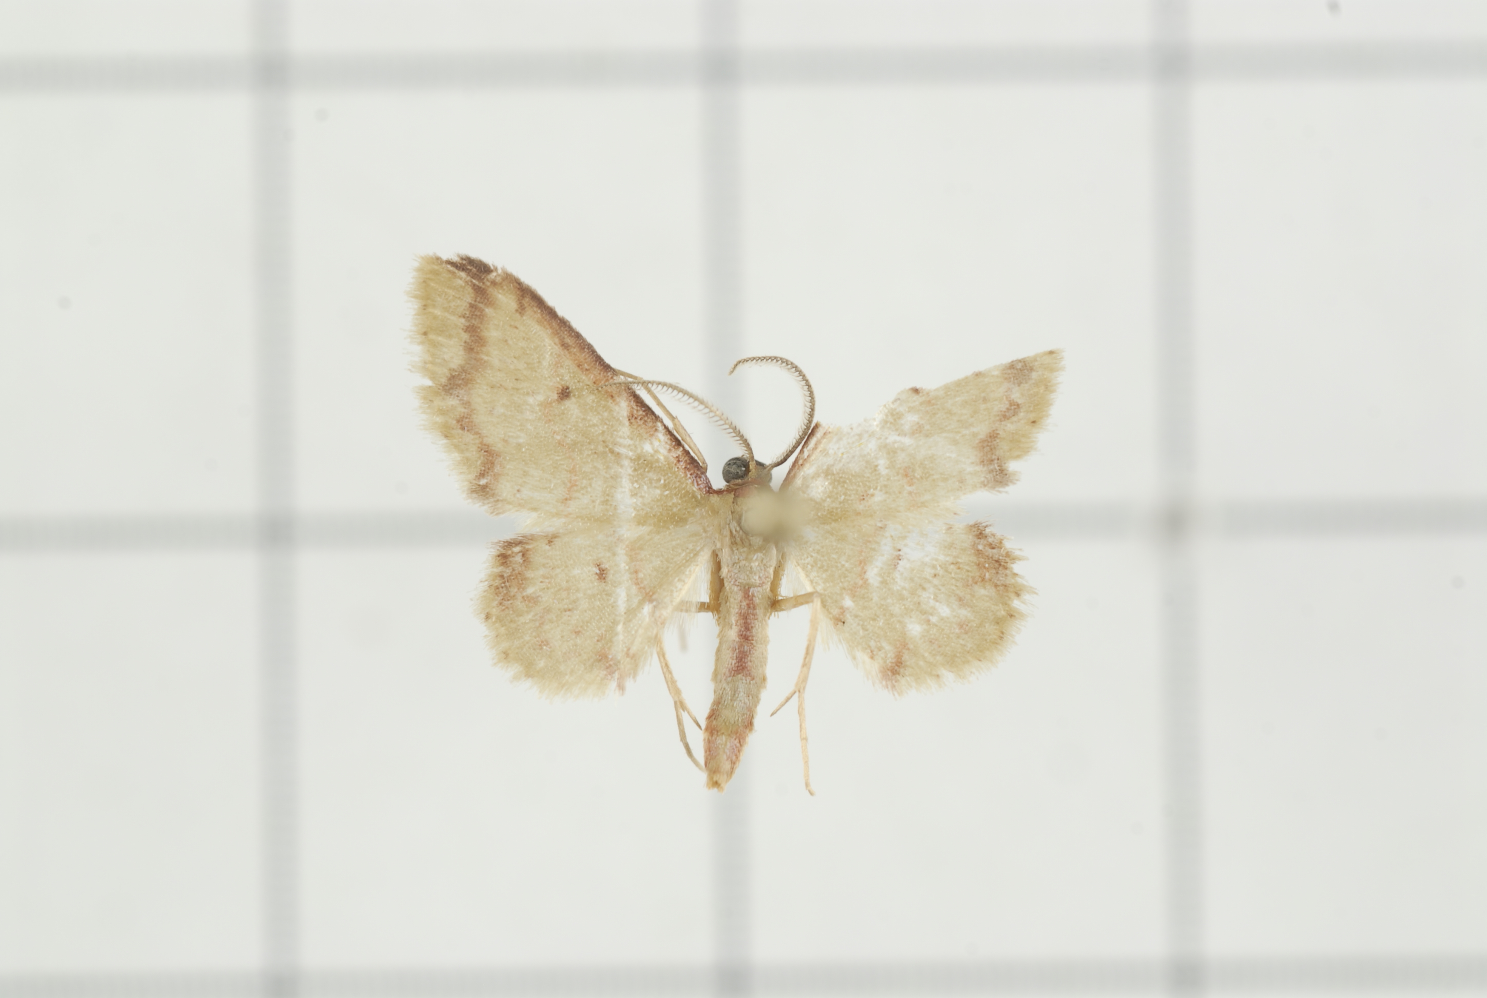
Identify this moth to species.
Idaea paraula
